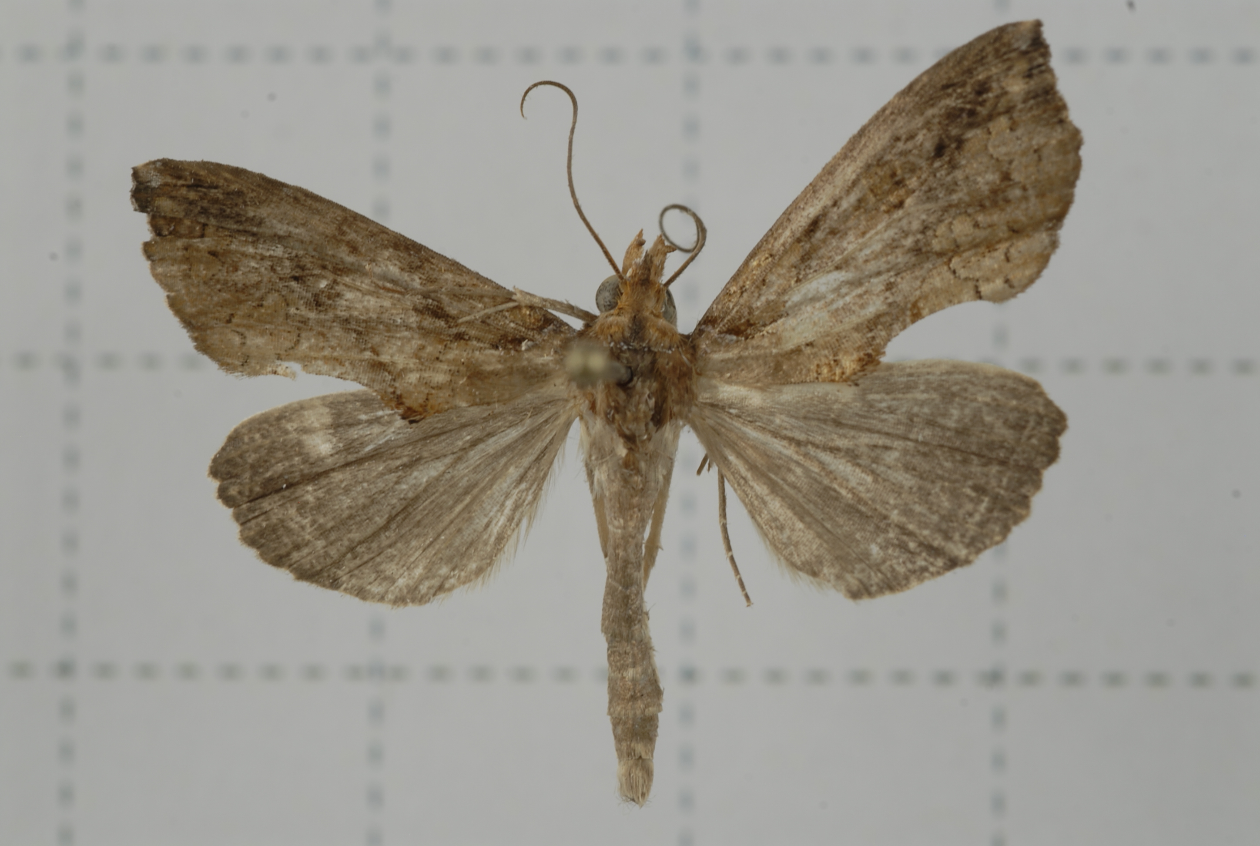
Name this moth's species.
Plusiodonta coelonota
